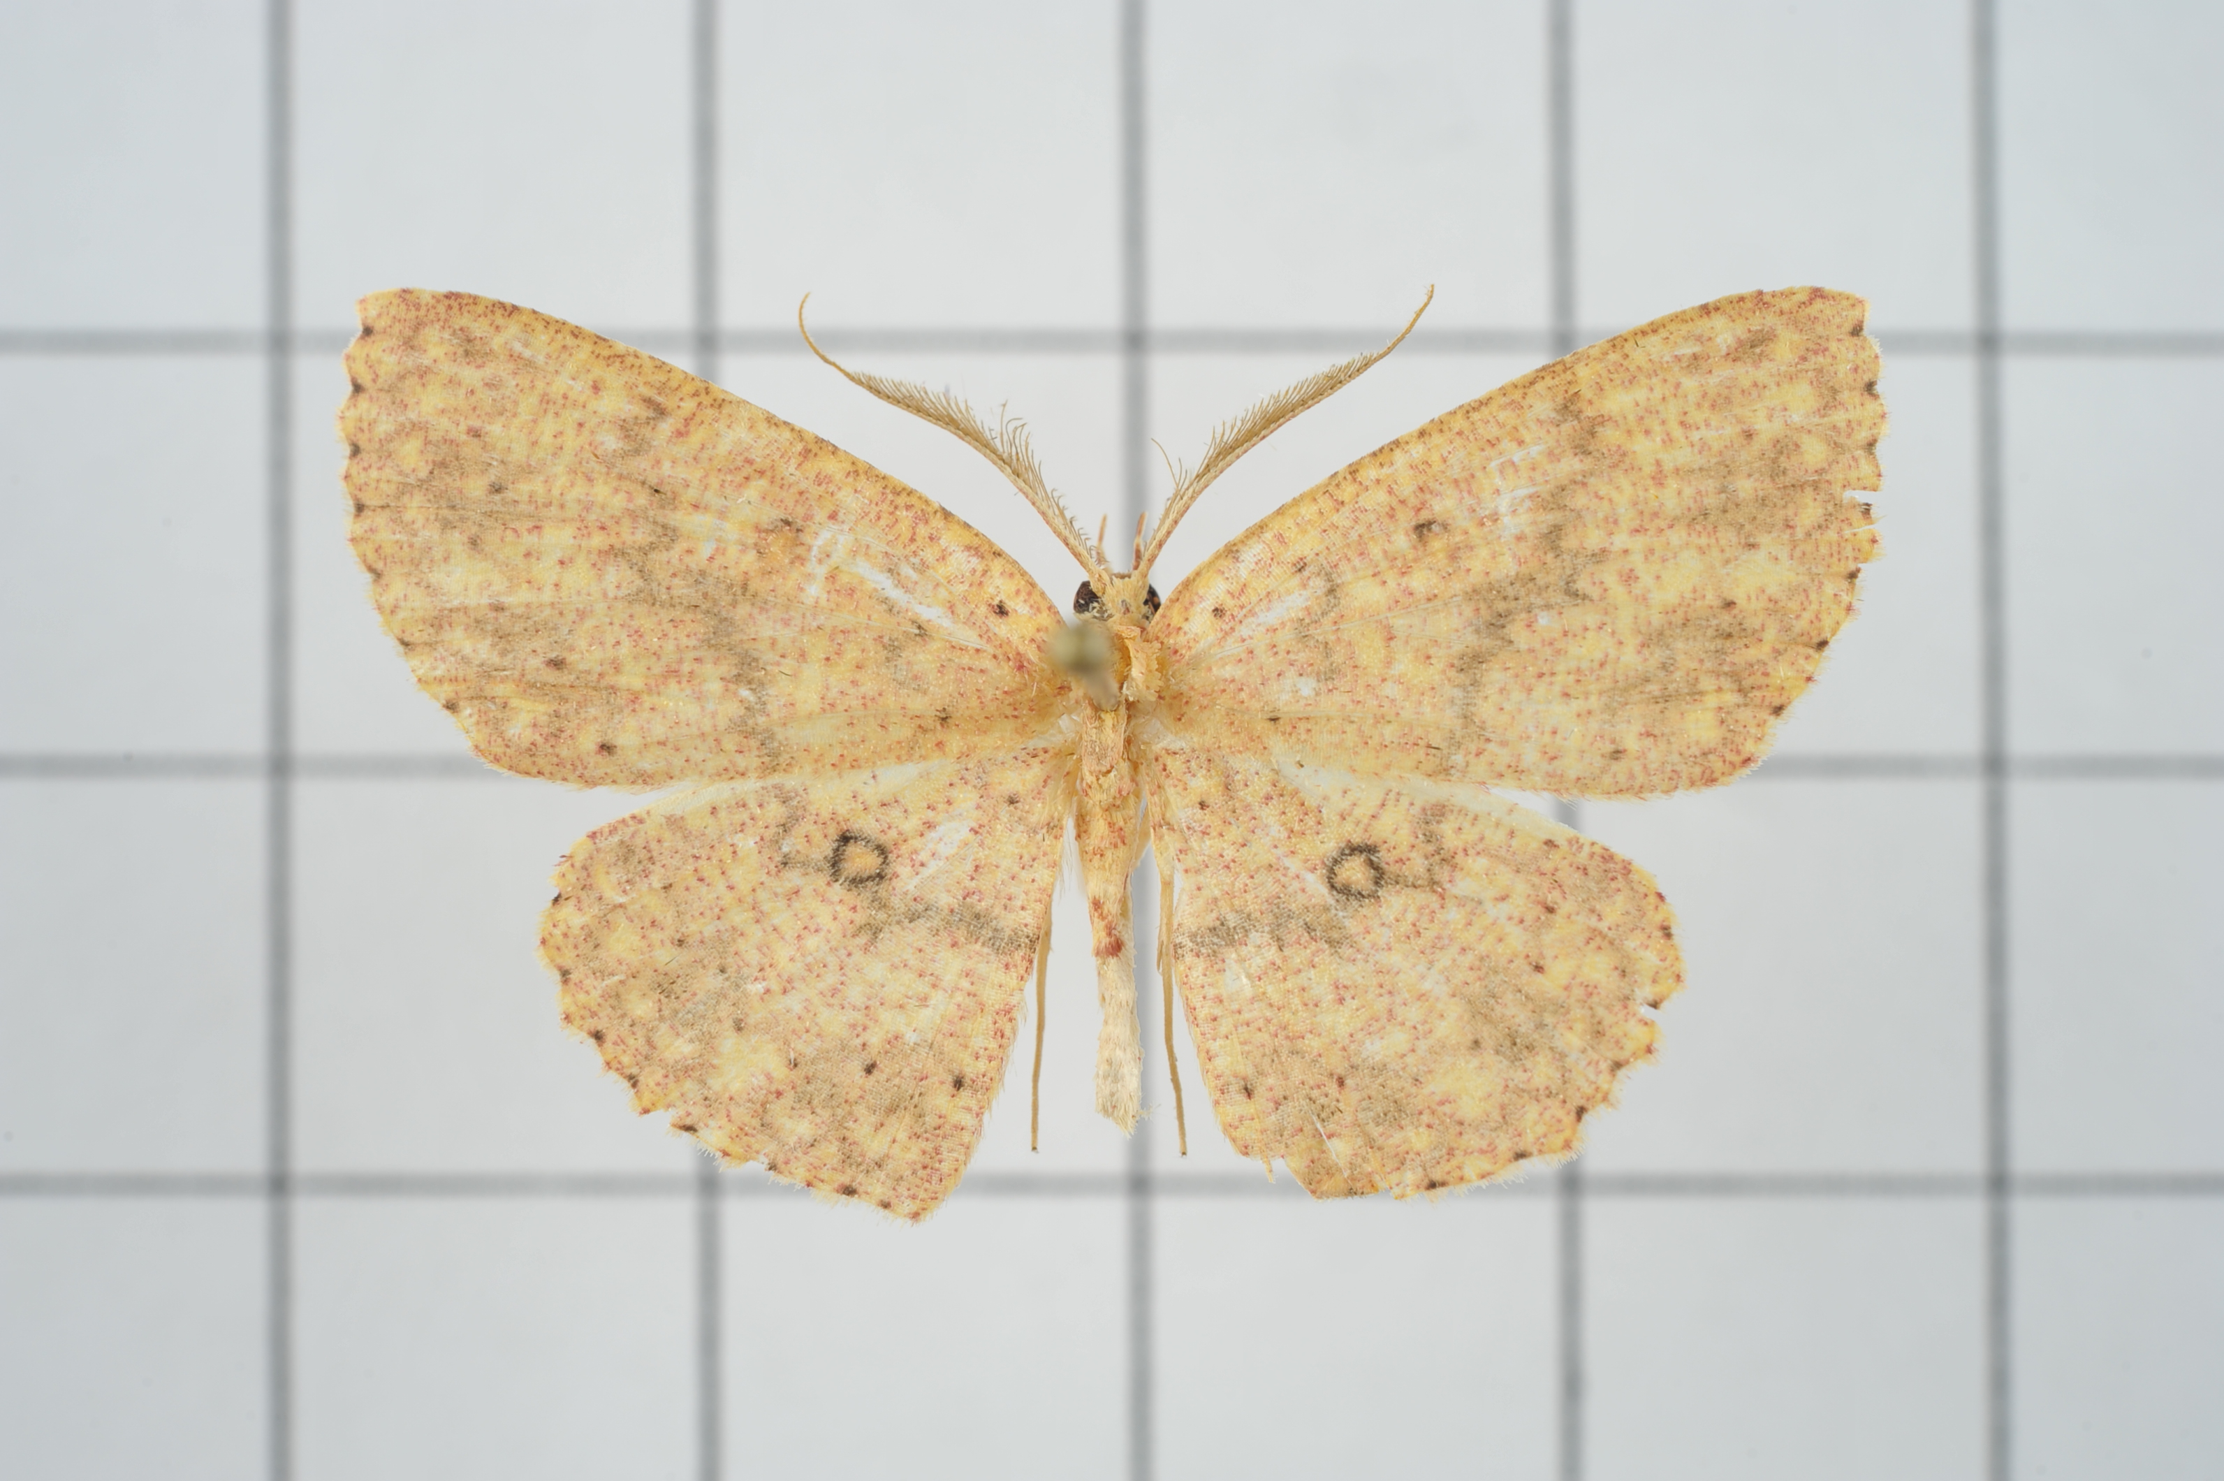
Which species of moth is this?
Cyclophora effeminata
